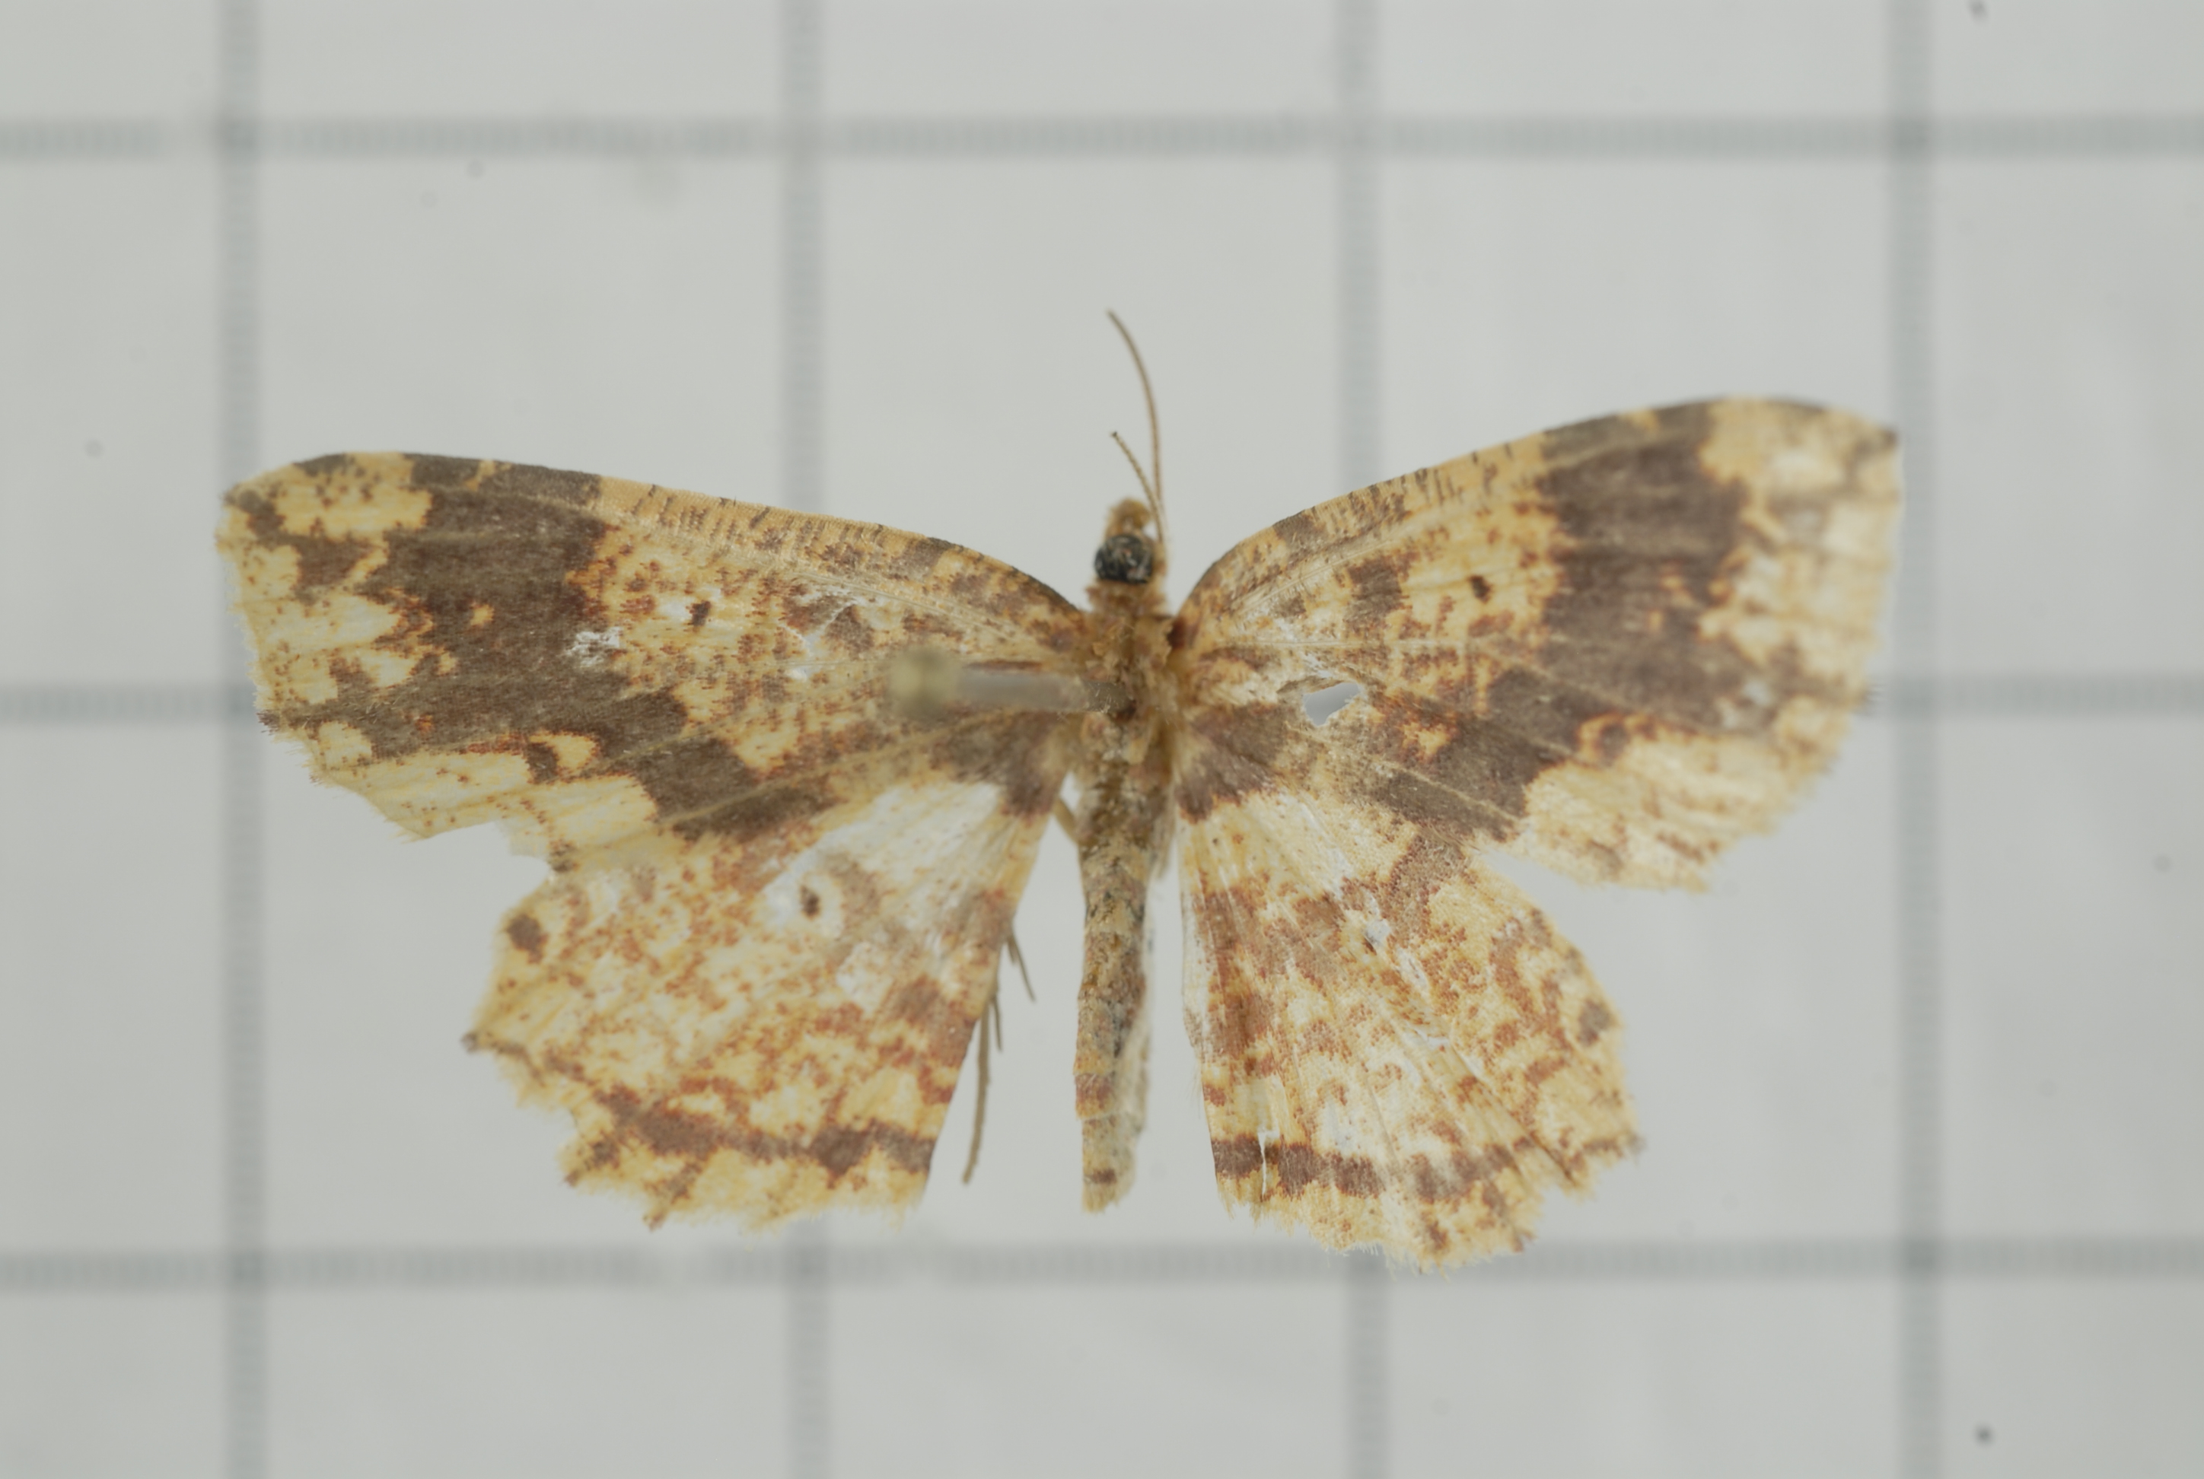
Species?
Yashmakia suffusa
